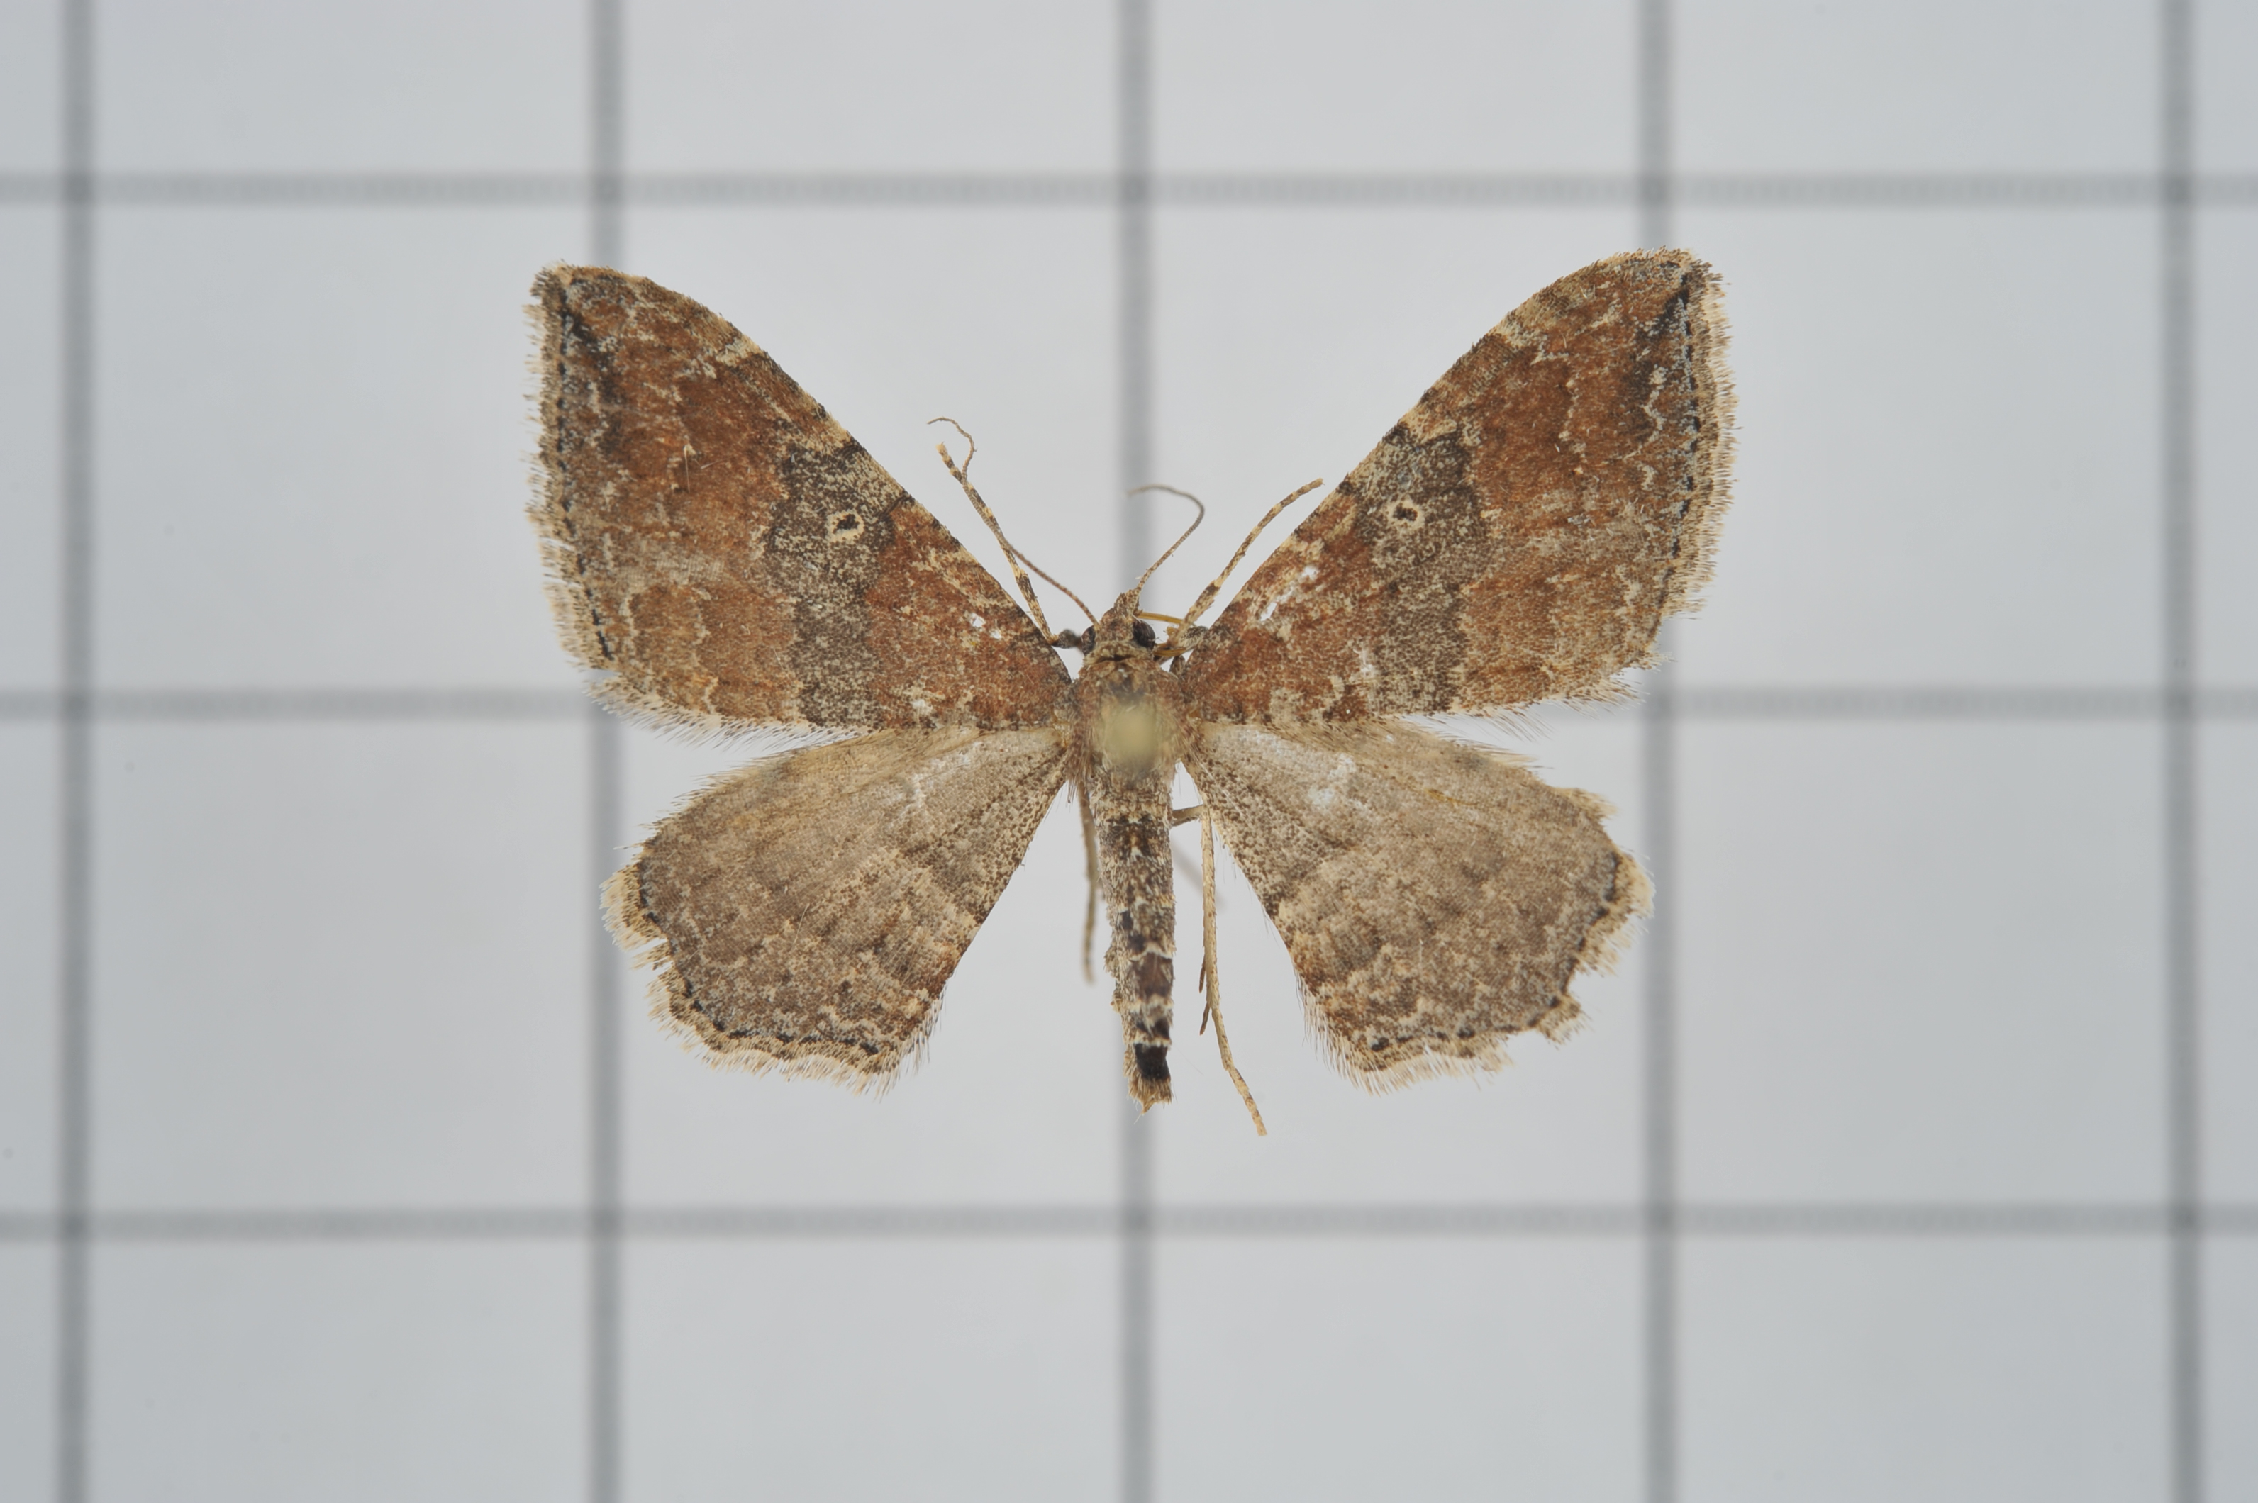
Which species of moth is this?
Orthonama obstipata
